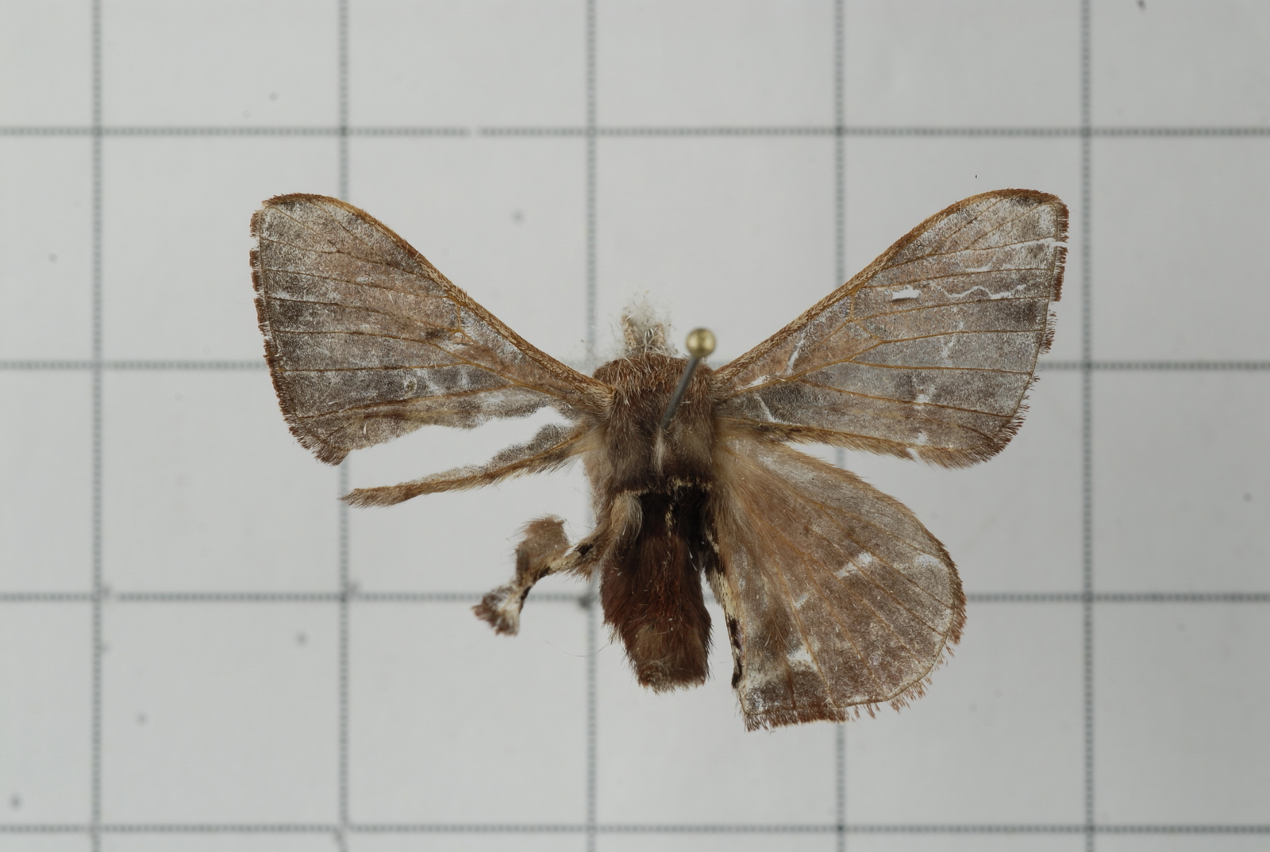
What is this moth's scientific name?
Triuncina brunnea
